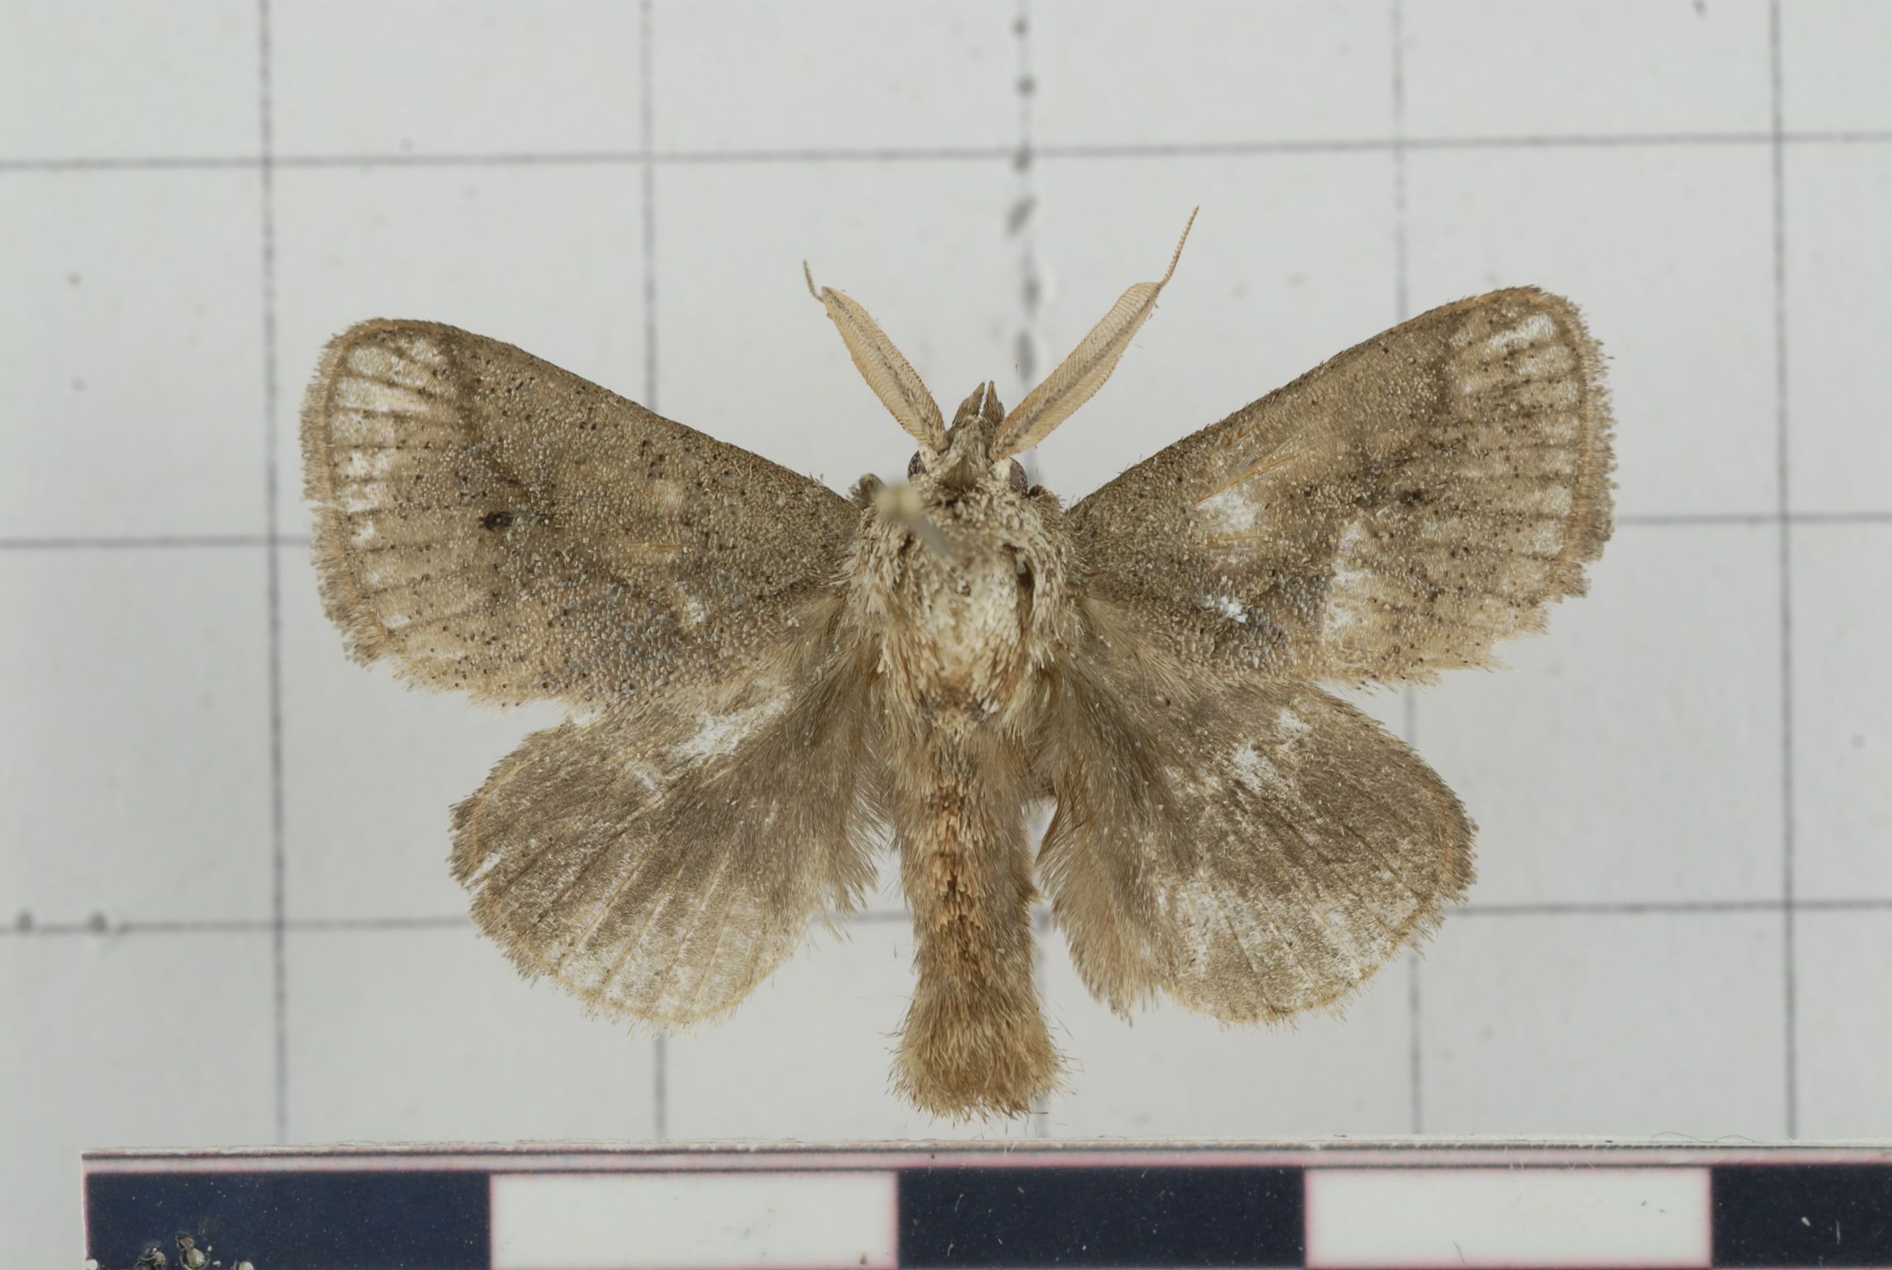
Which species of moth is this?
Susica sinensis
